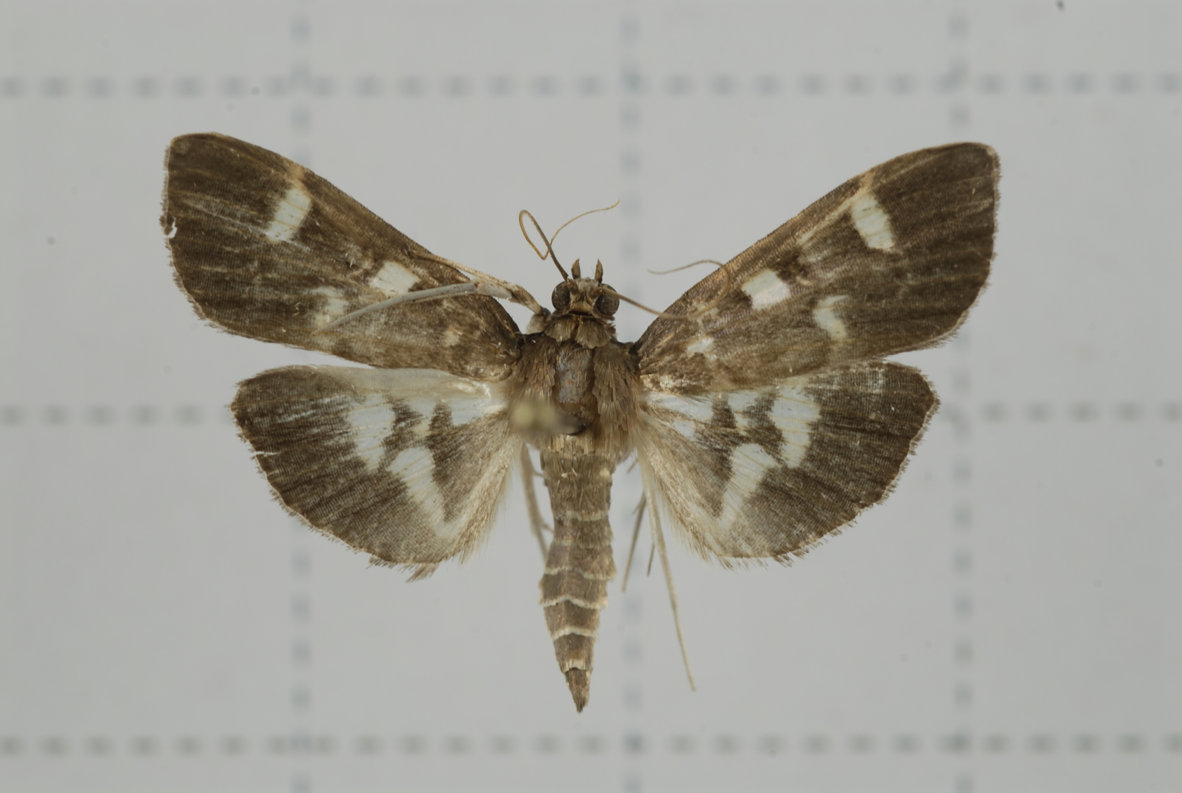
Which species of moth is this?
Herpetogramma luctuosalis
